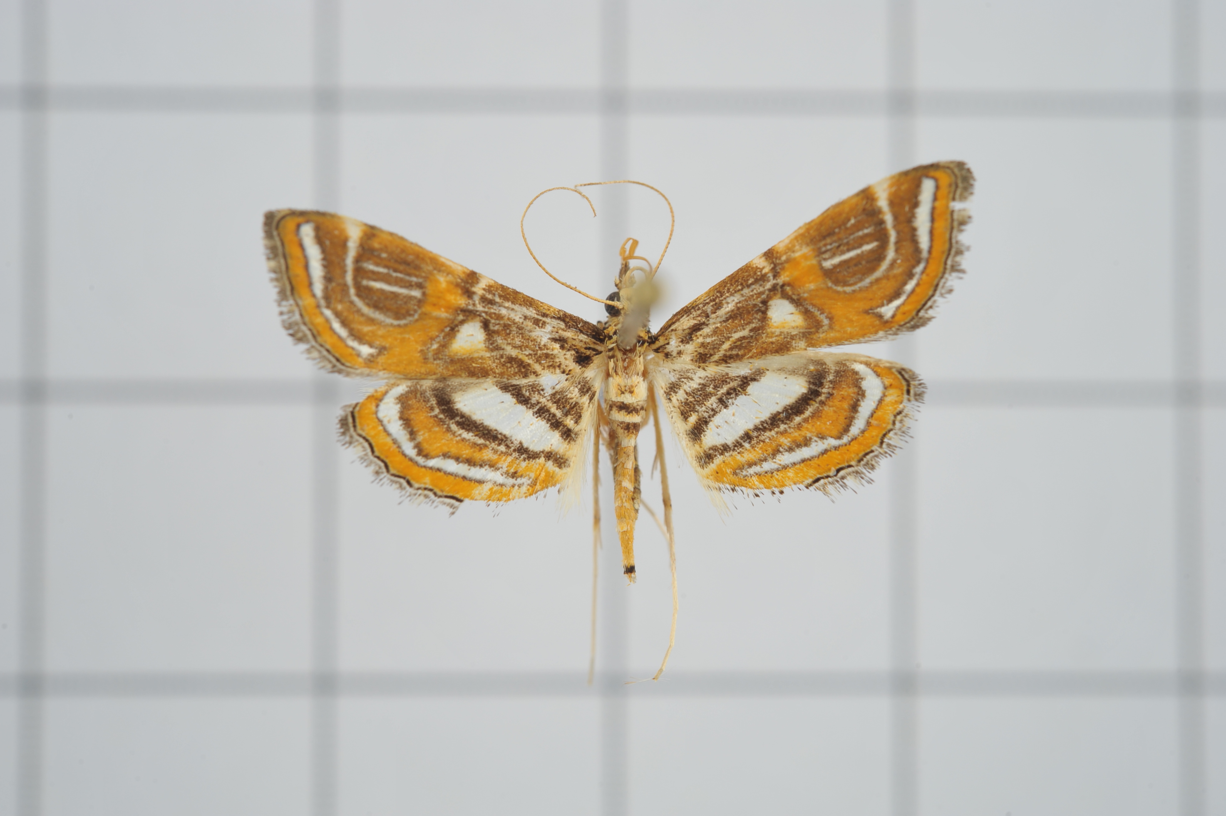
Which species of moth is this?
Paracymoriza cataclystalis
